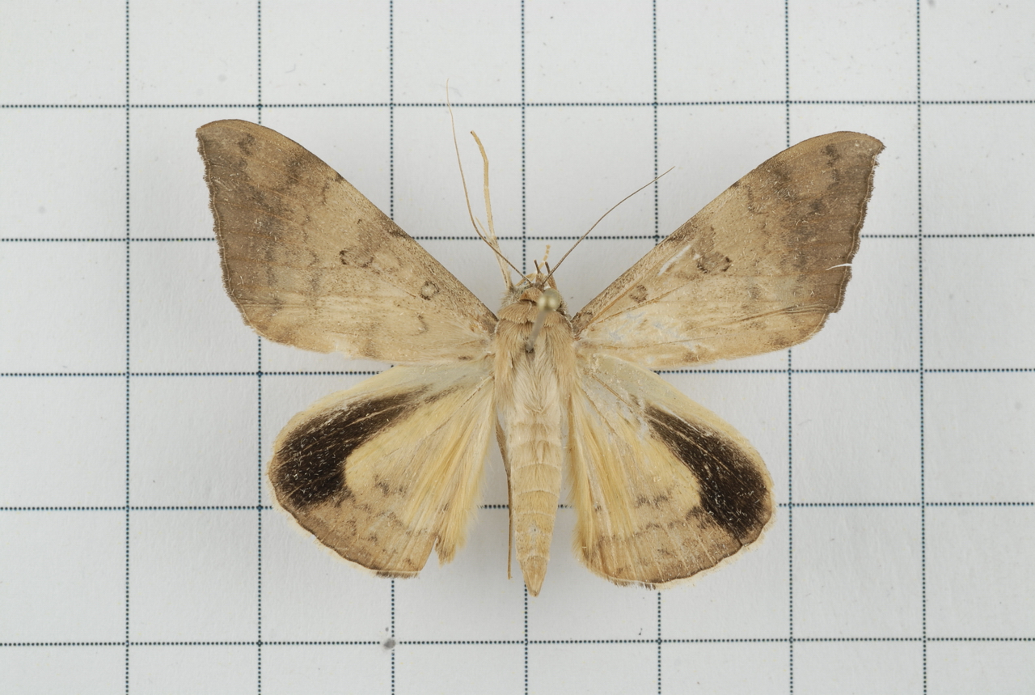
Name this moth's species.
Oxyodes scrobiculata
